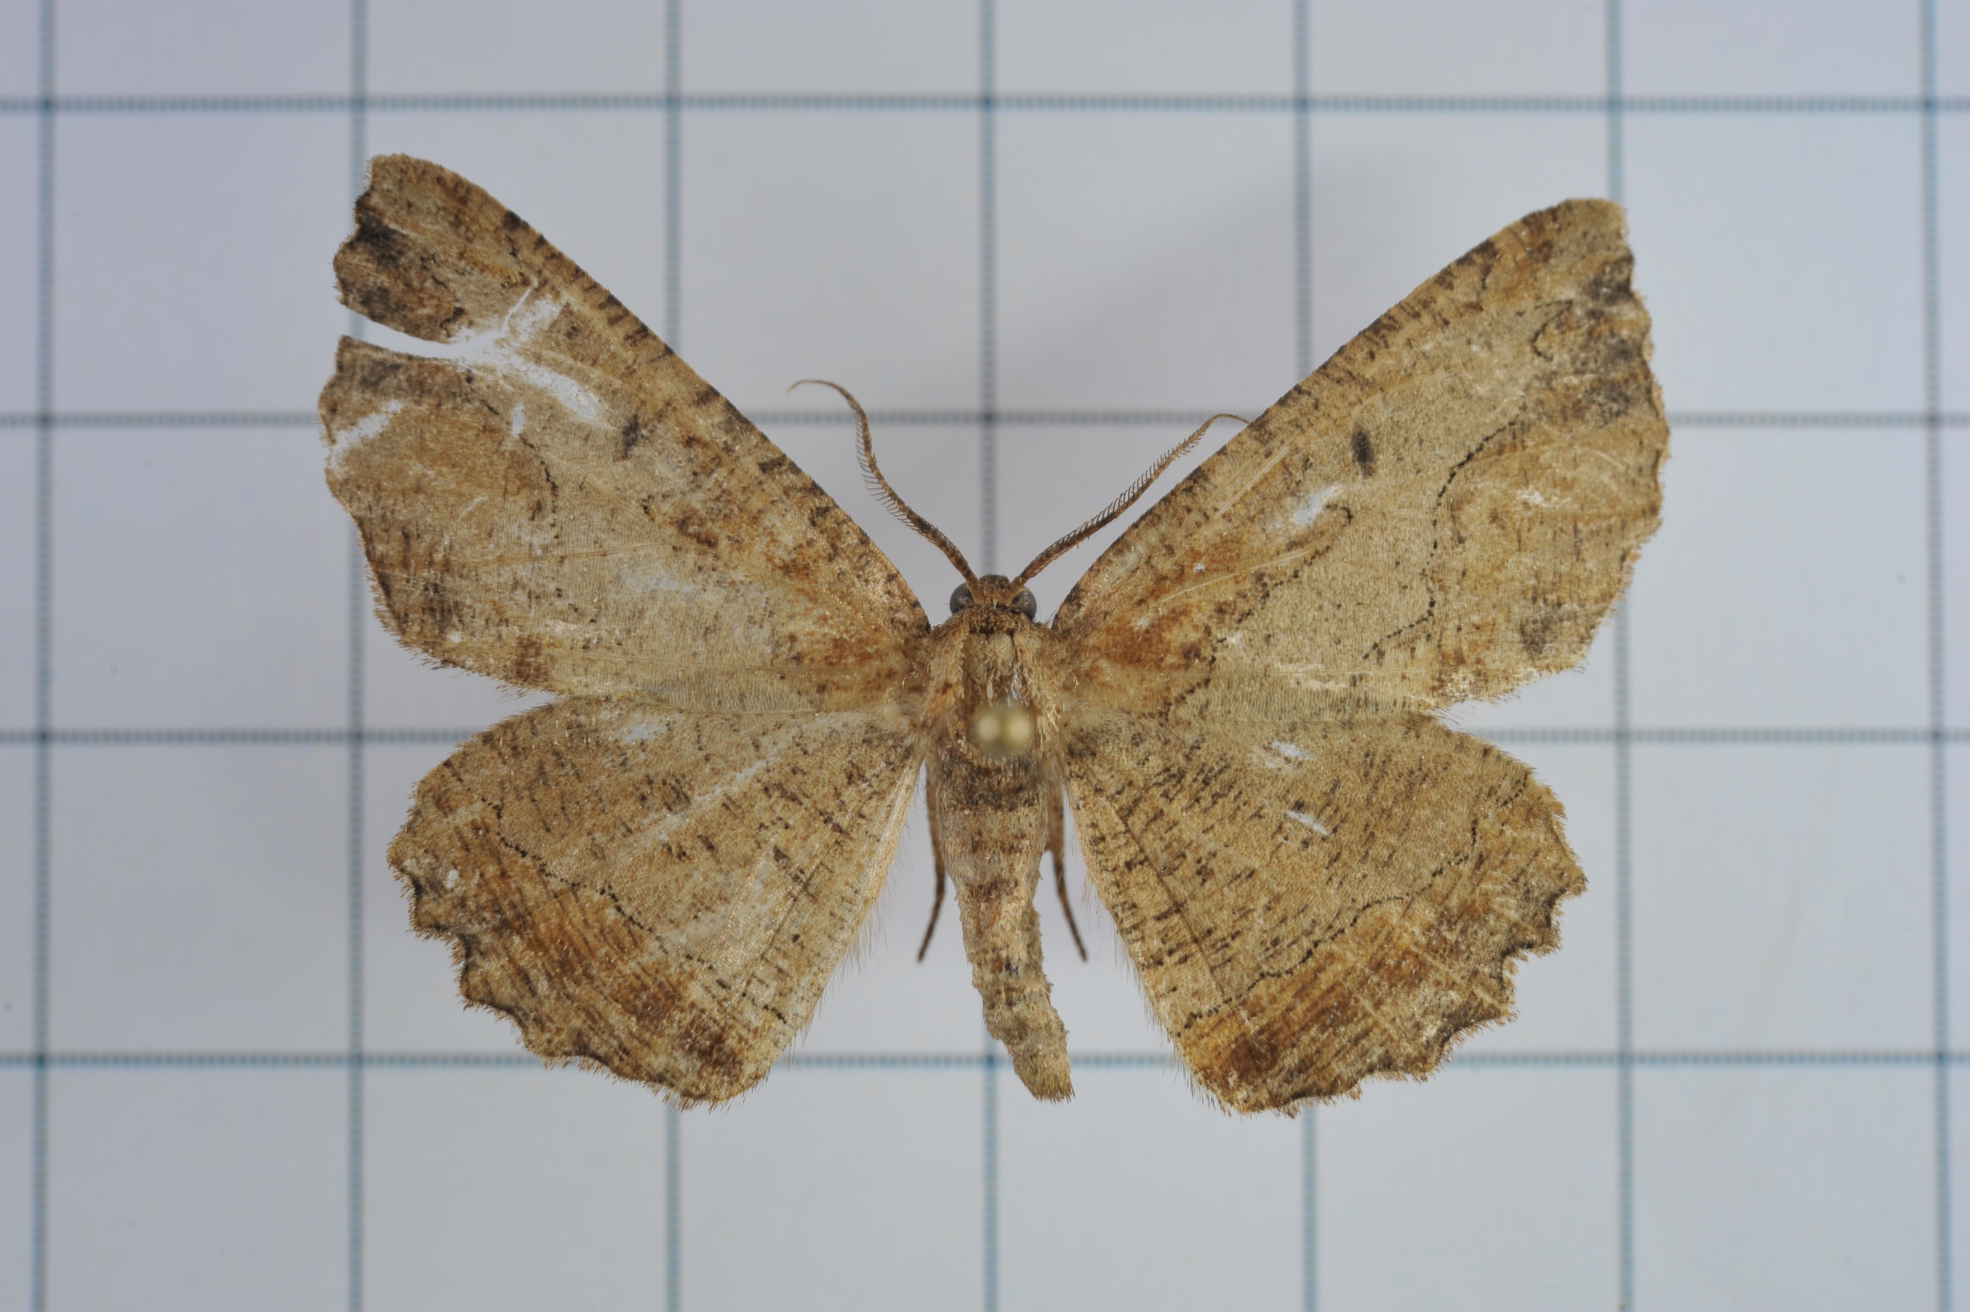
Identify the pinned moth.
Phthonandria atrilineata cuneilinearia
